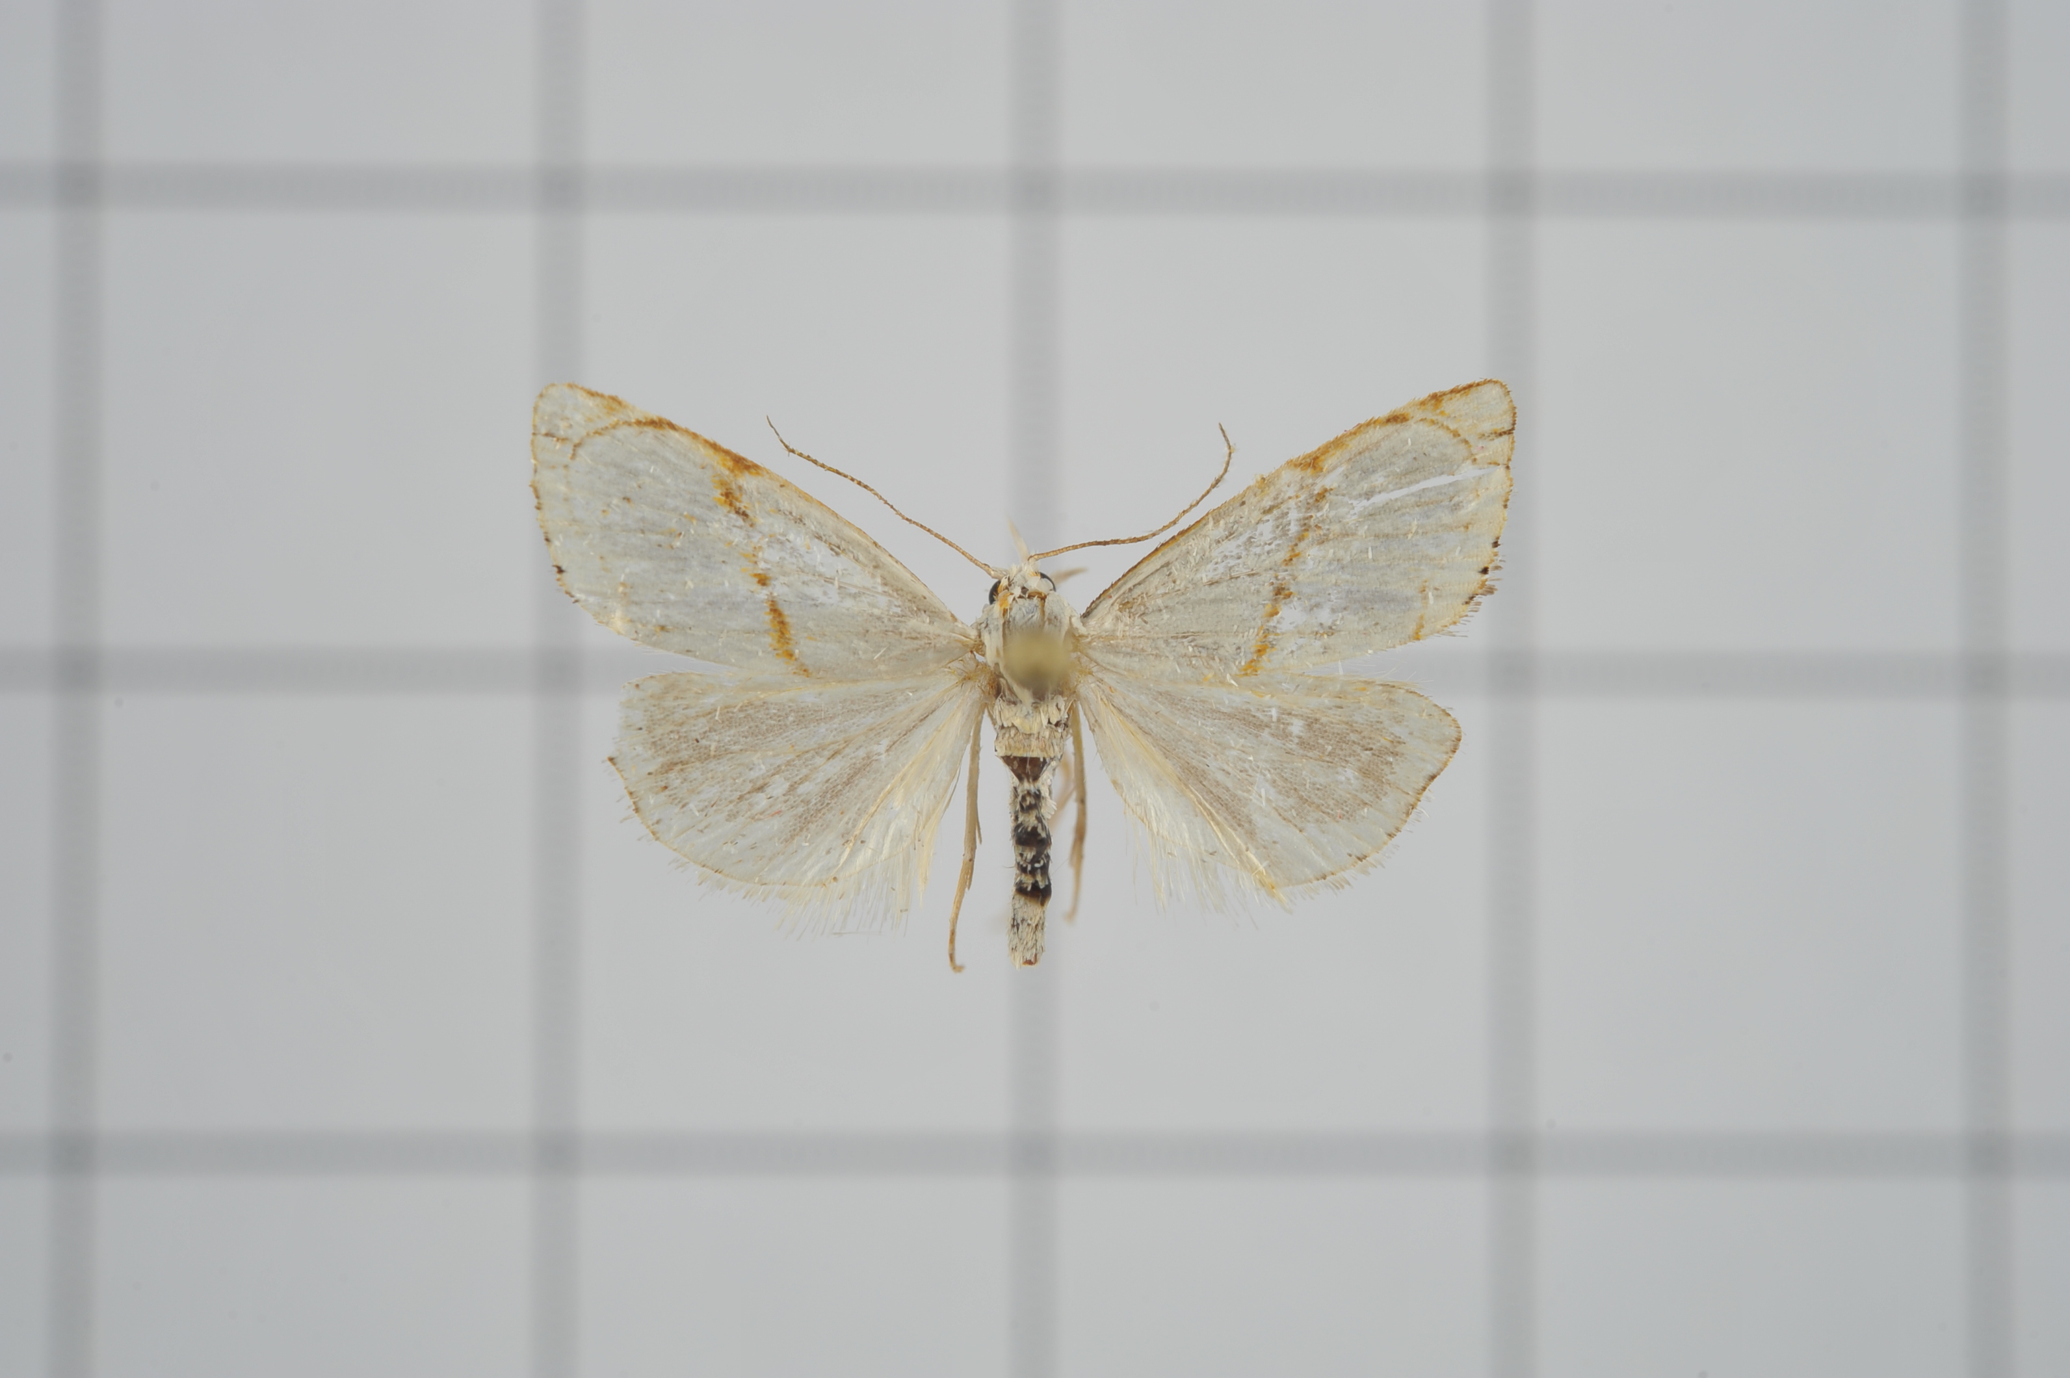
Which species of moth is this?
Pseudargyria interruptella
